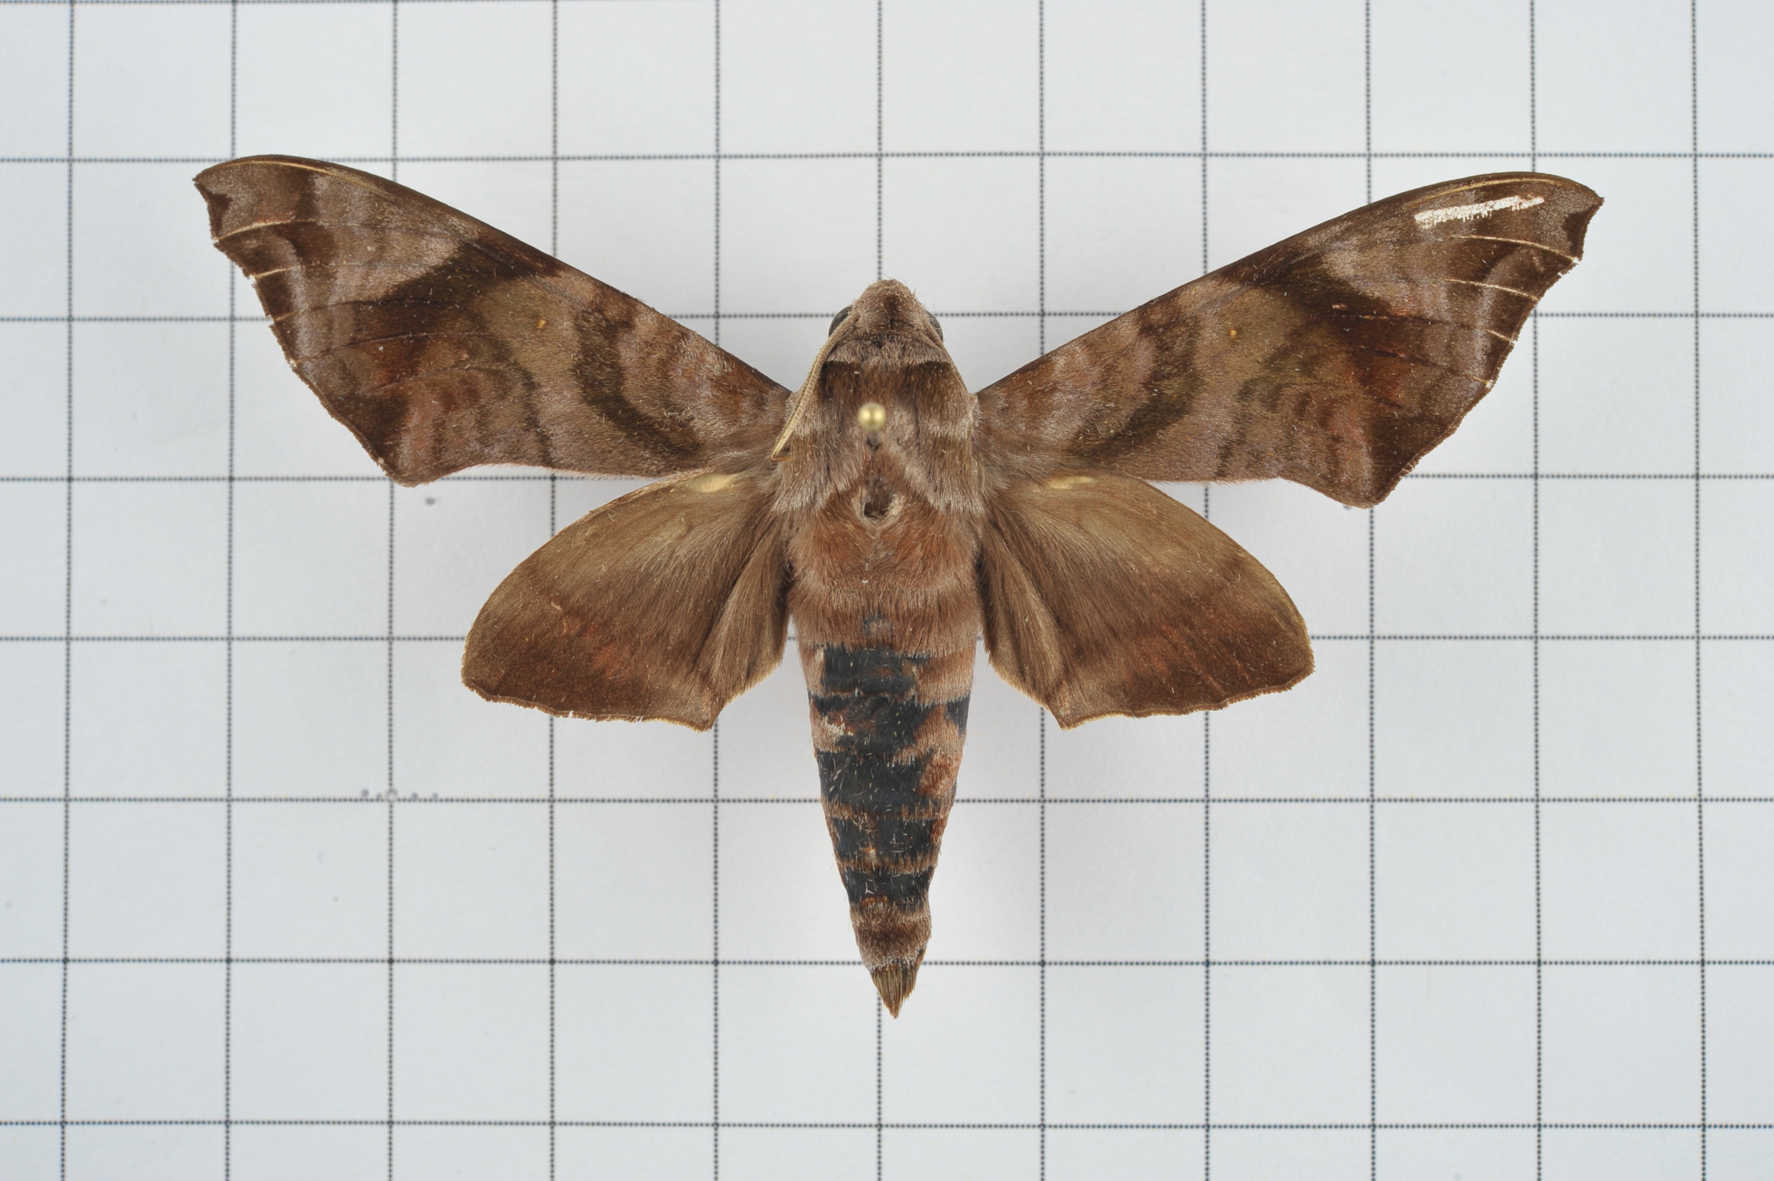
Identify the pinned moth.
Acosmeryx castanea
